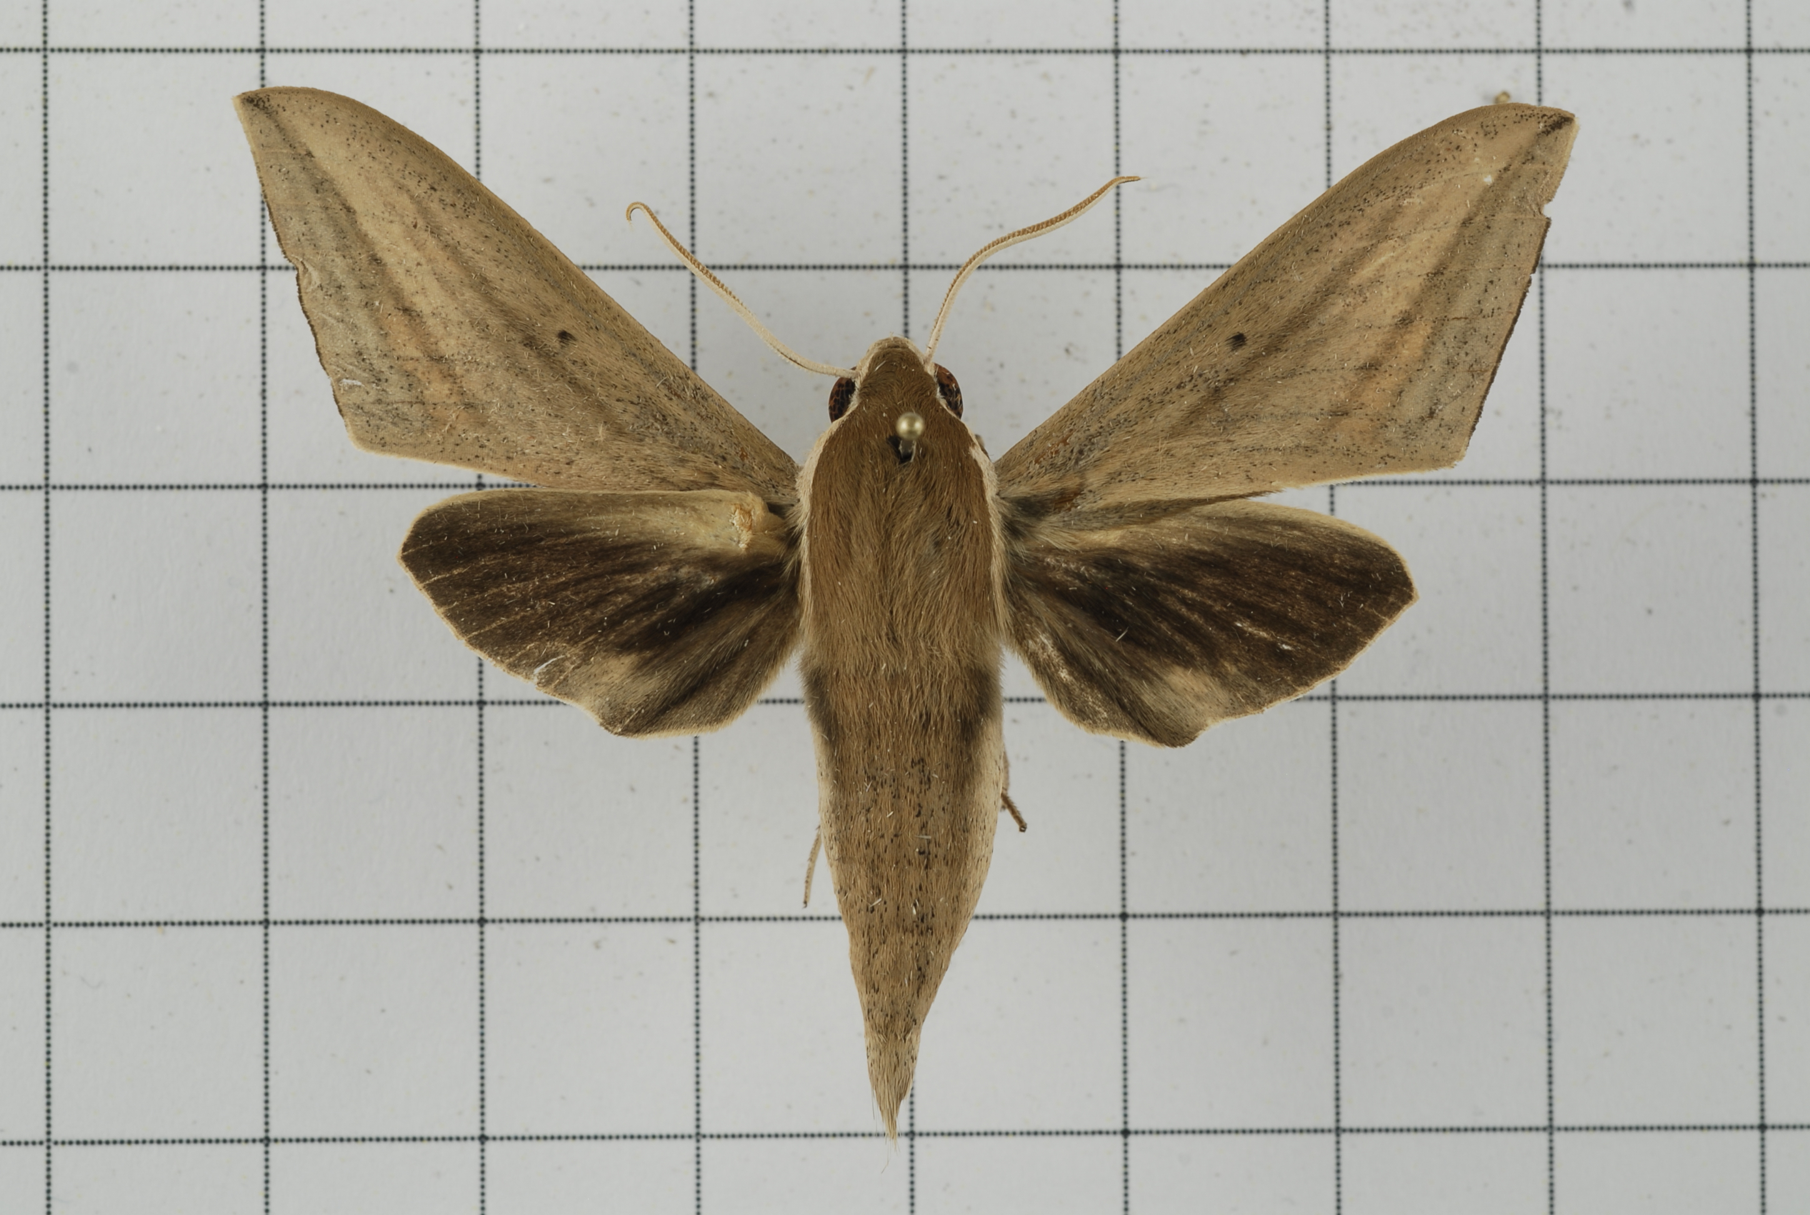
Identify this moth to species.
Theretra lucasii
